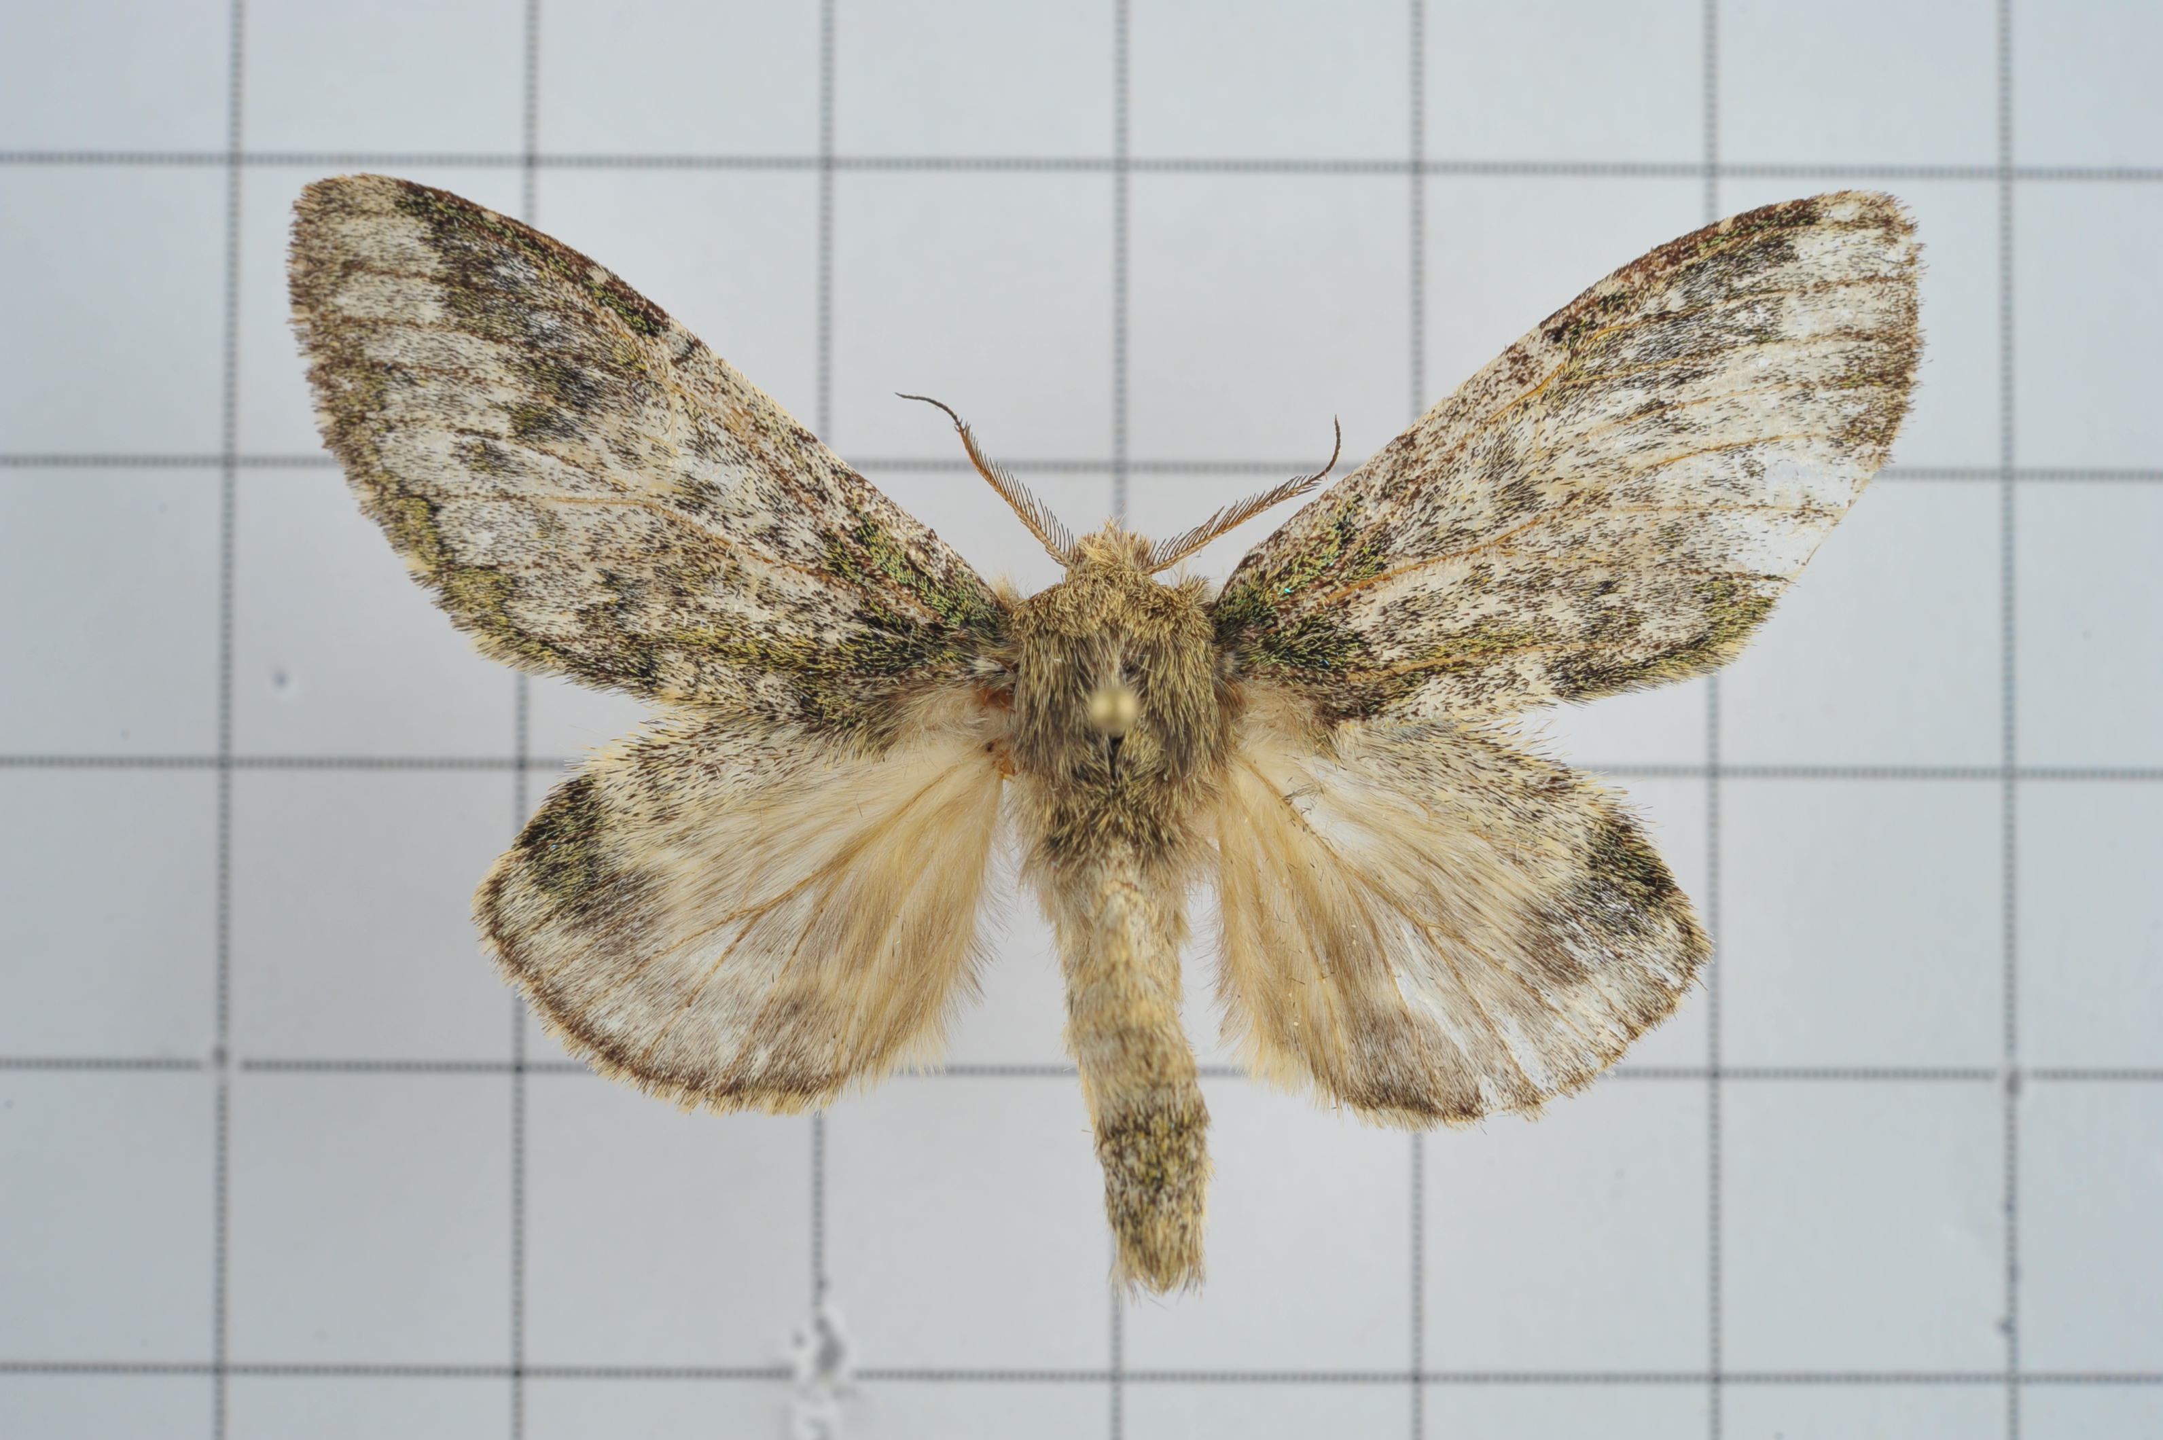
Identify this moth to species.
Syntypistis umbrosa
